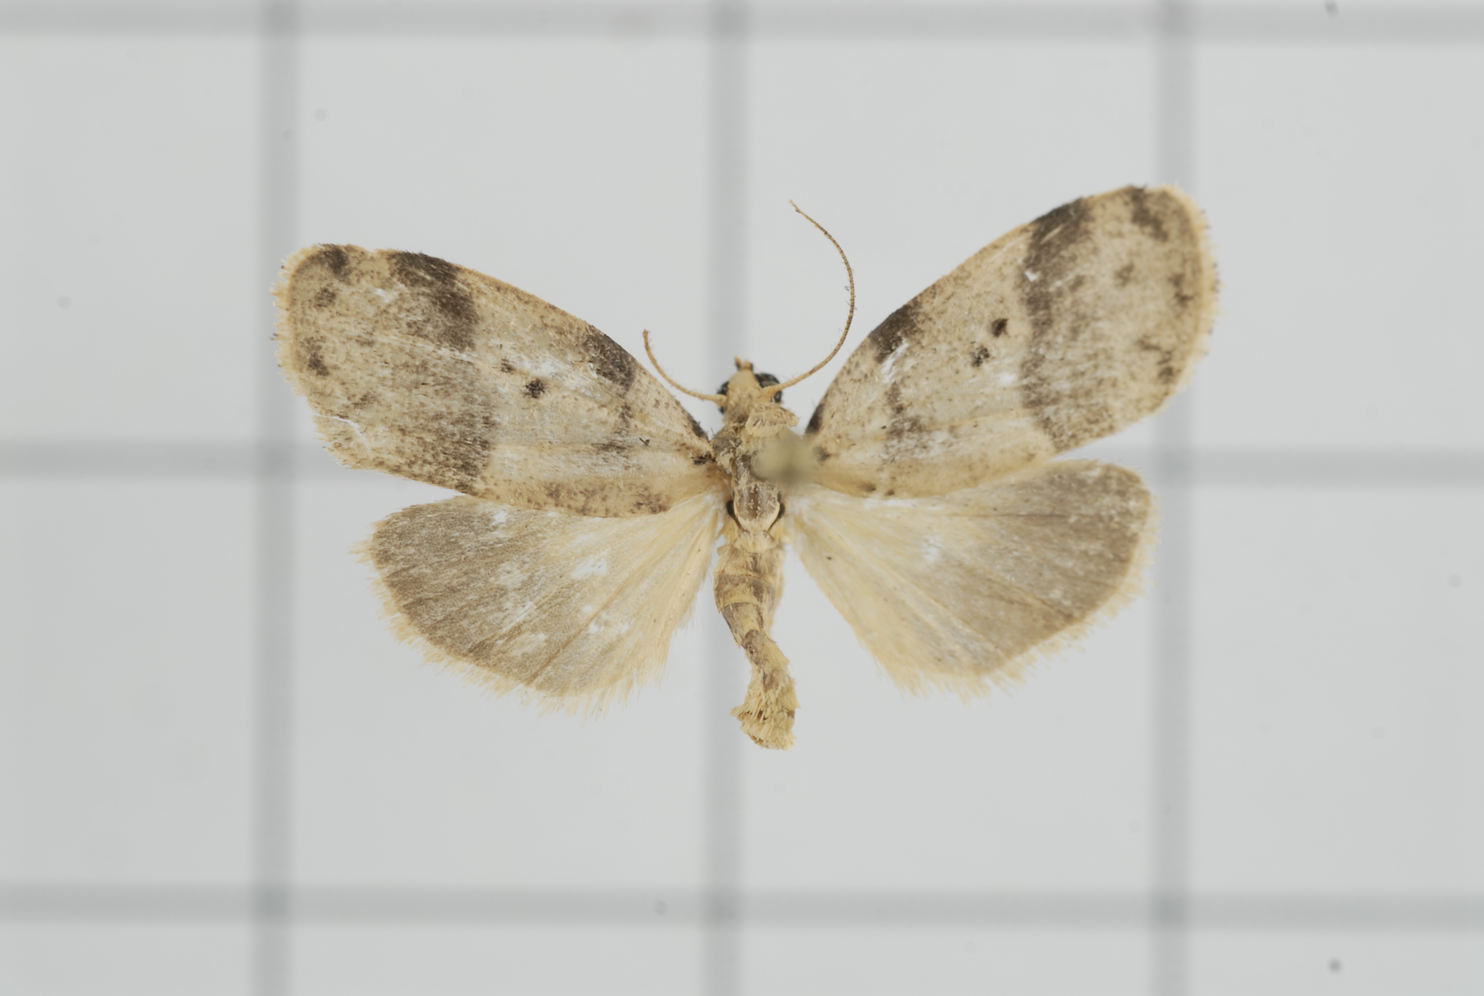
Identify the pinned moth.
Eugoa formosicola
